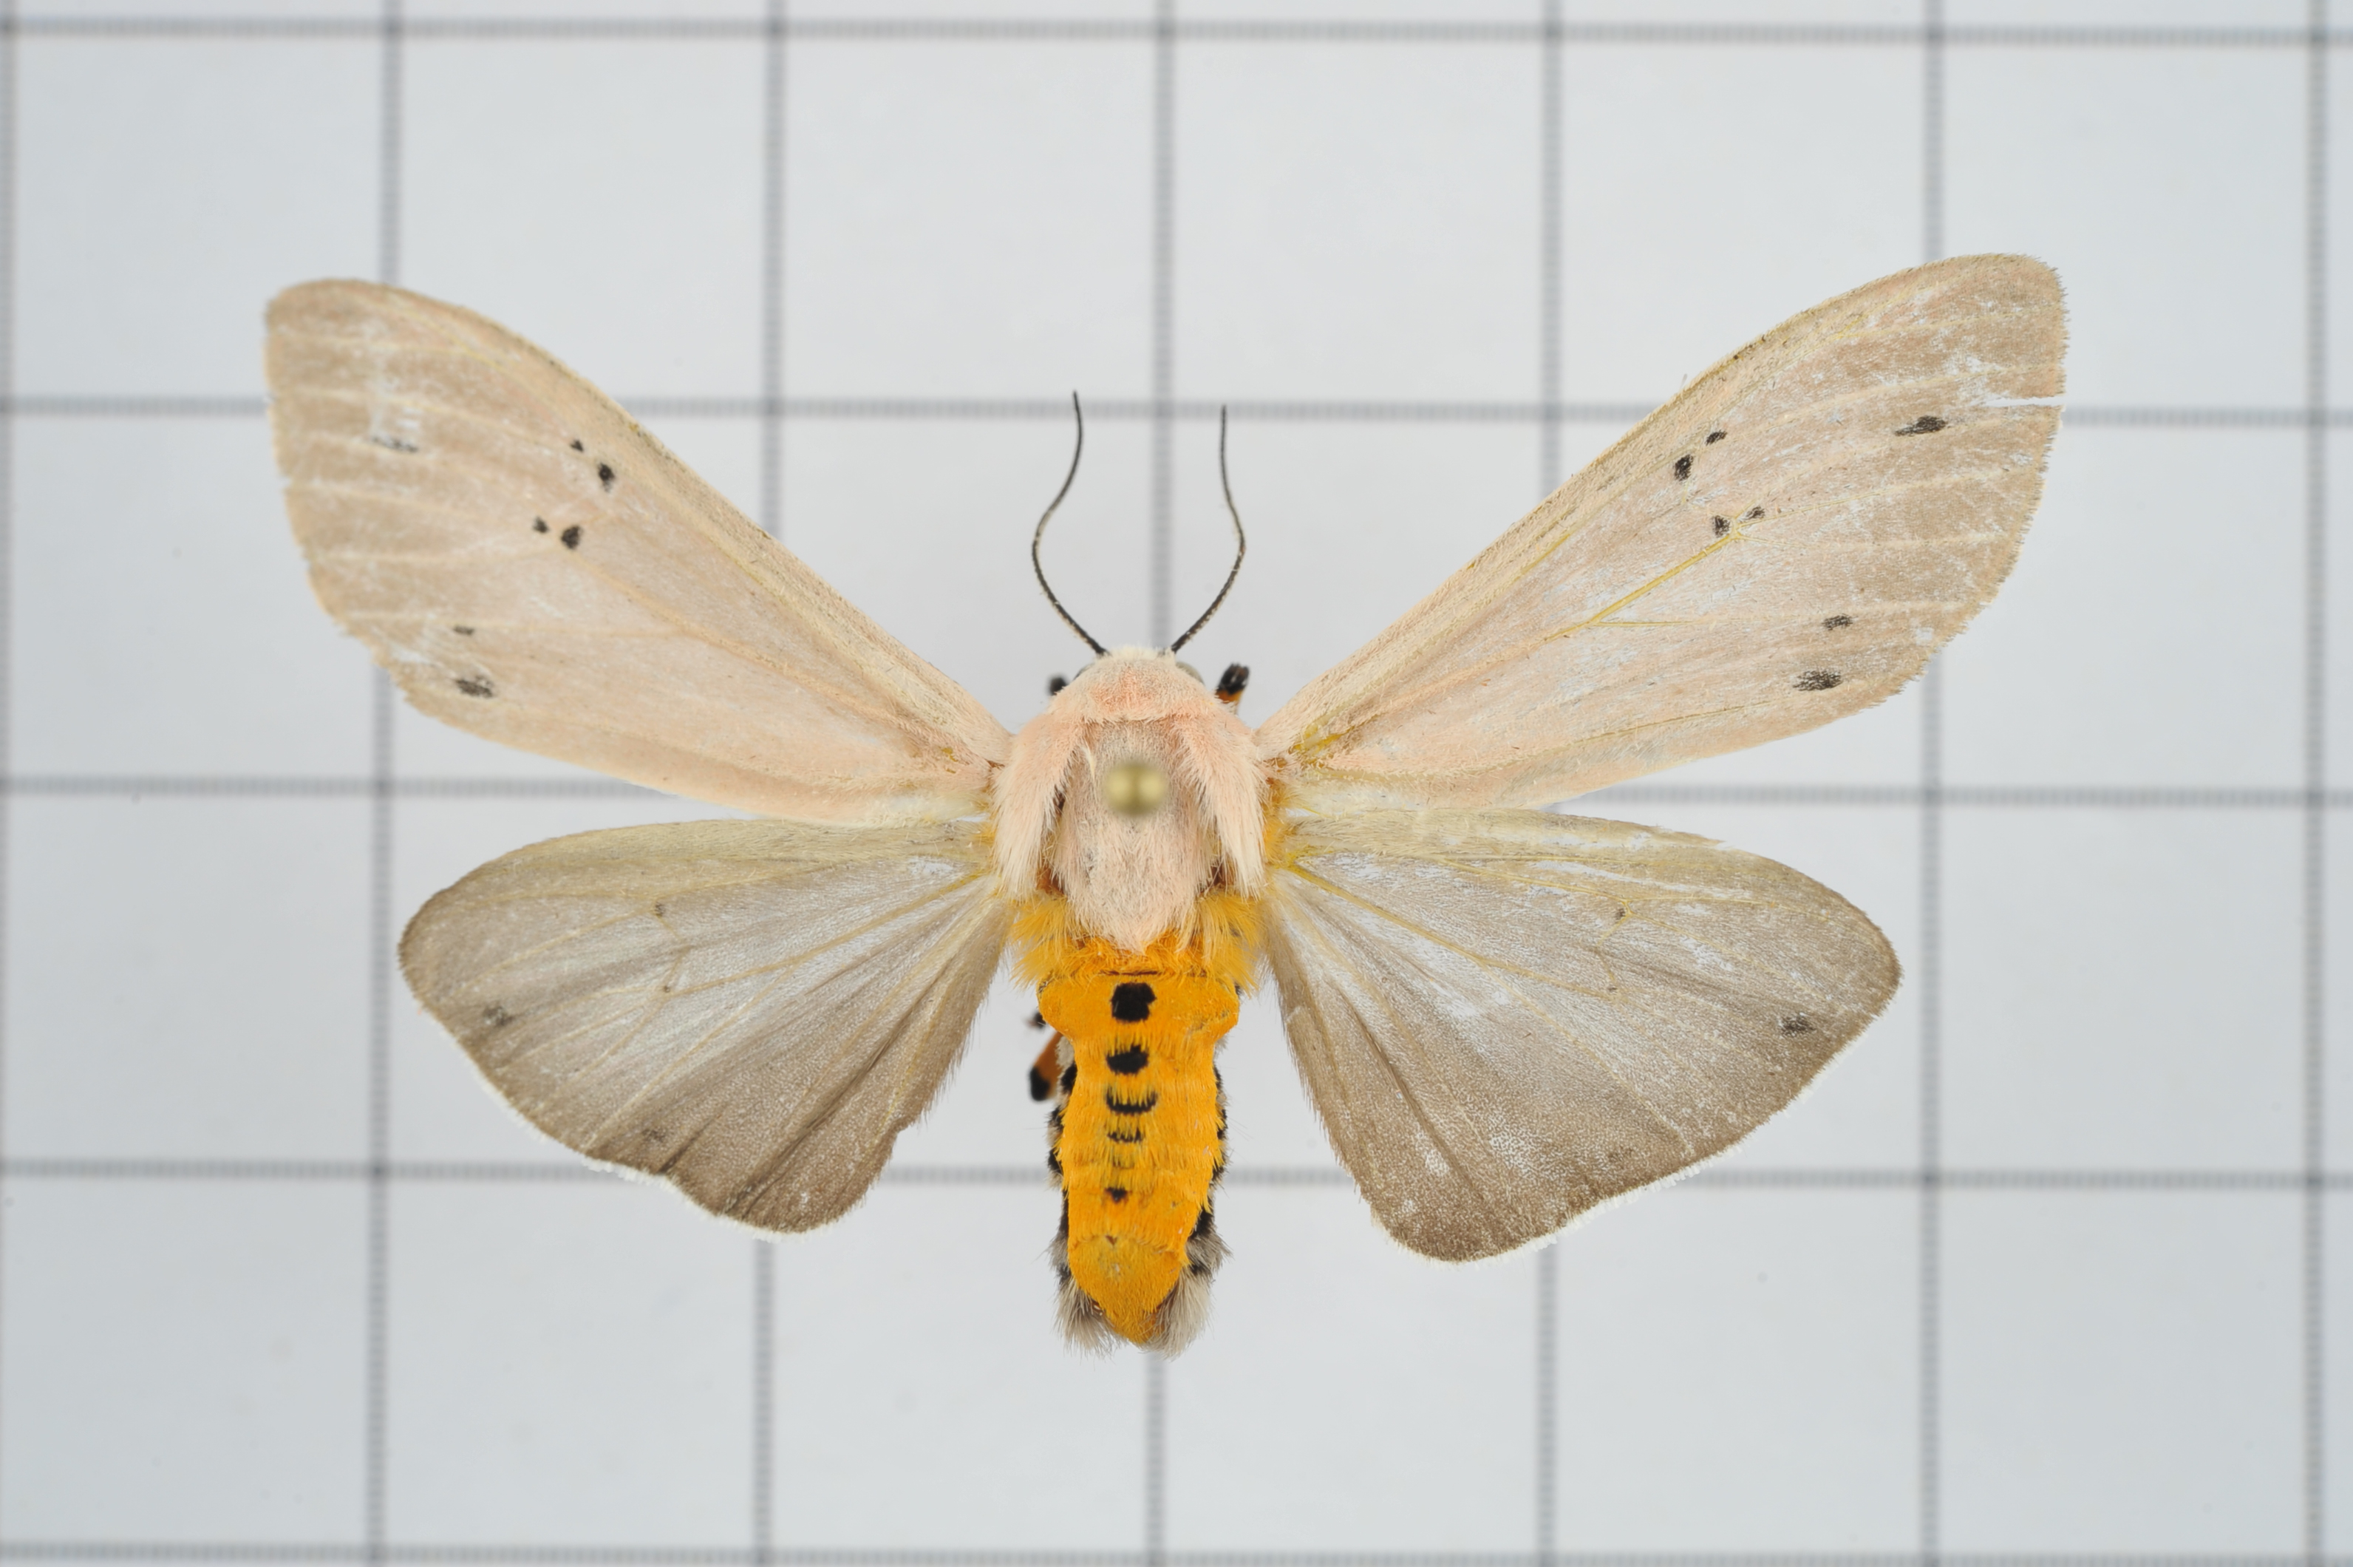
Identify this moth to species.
Creatonotos transiens koni
